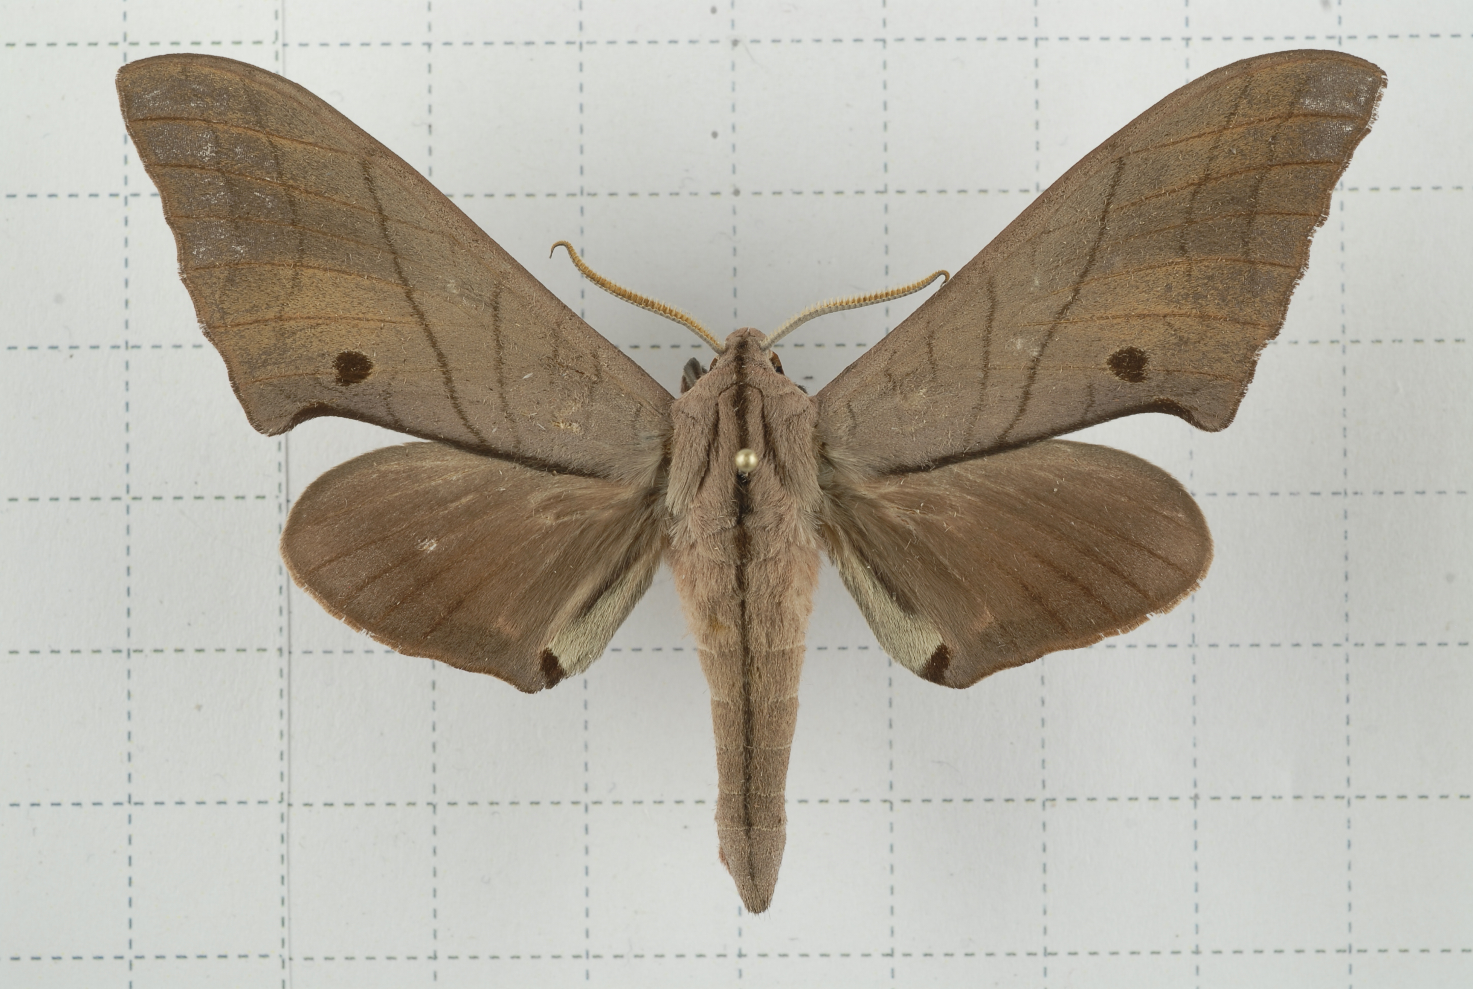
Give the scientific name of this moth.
Marumba cristata bukaiana
